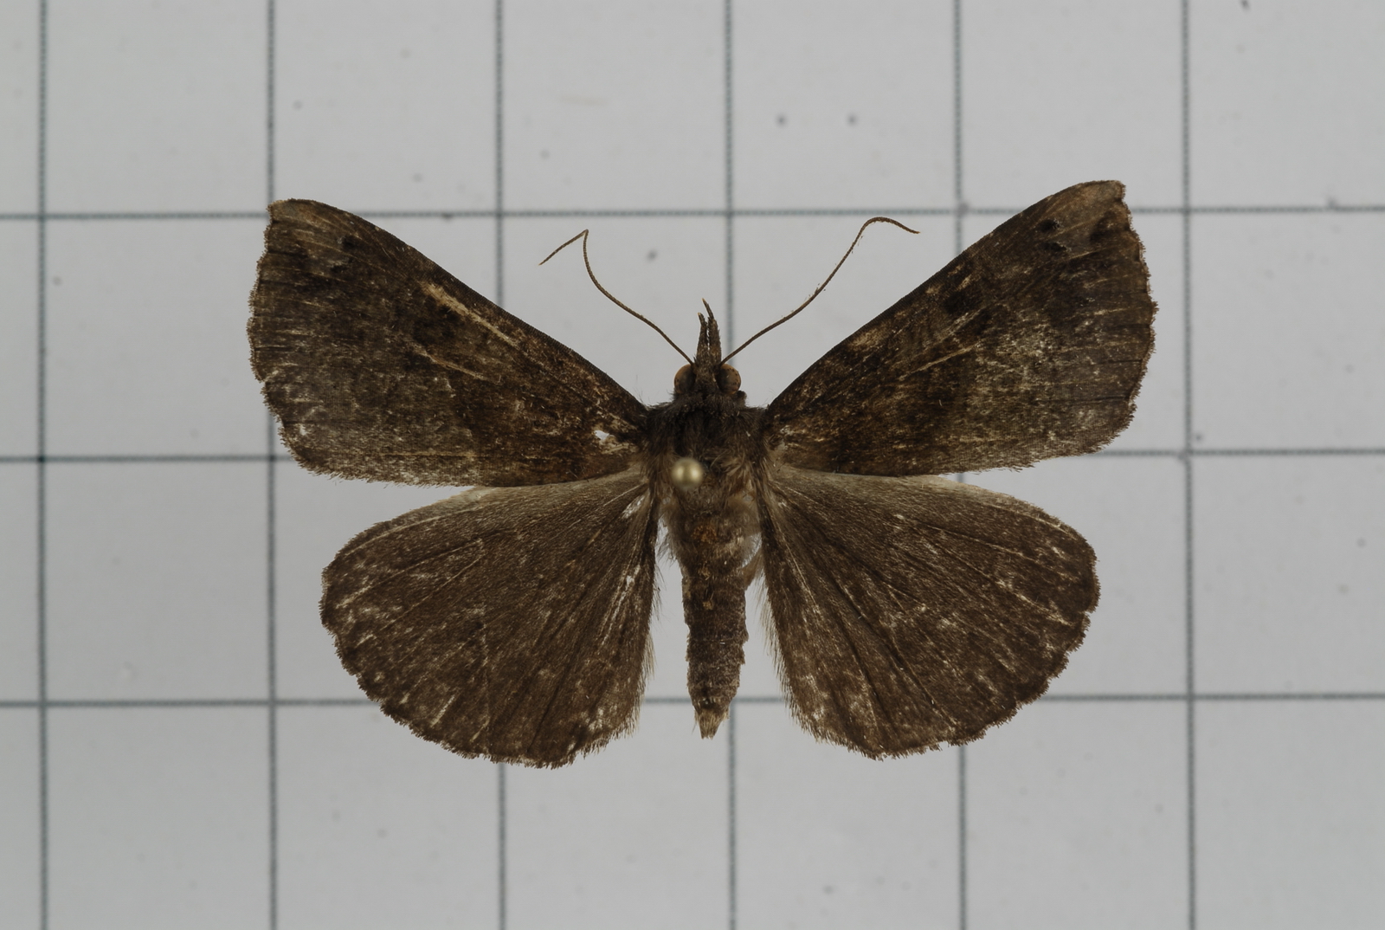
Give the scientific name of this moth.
Hypena tenebralis
